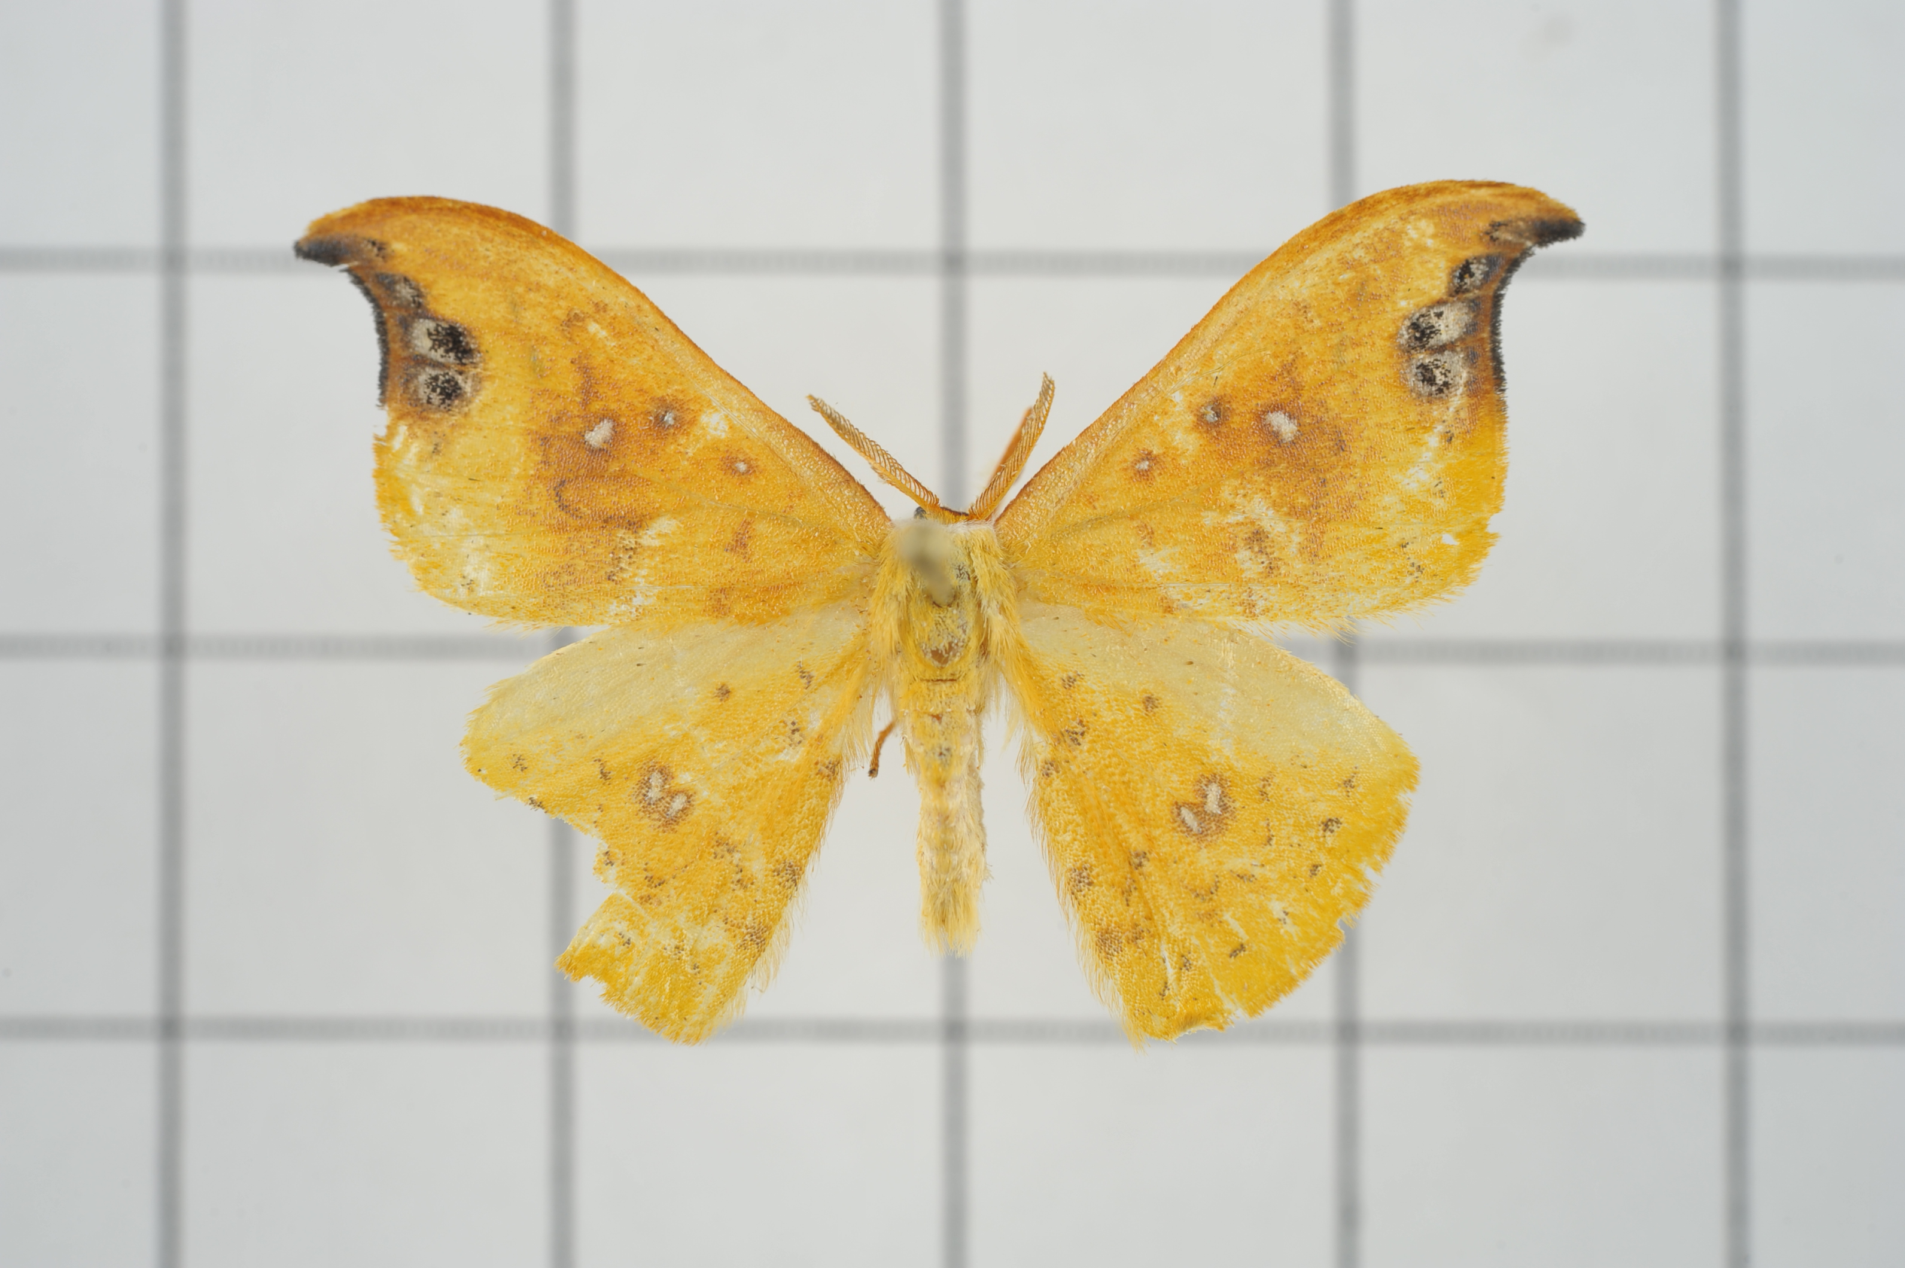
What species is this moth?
Tridrepana unispina
